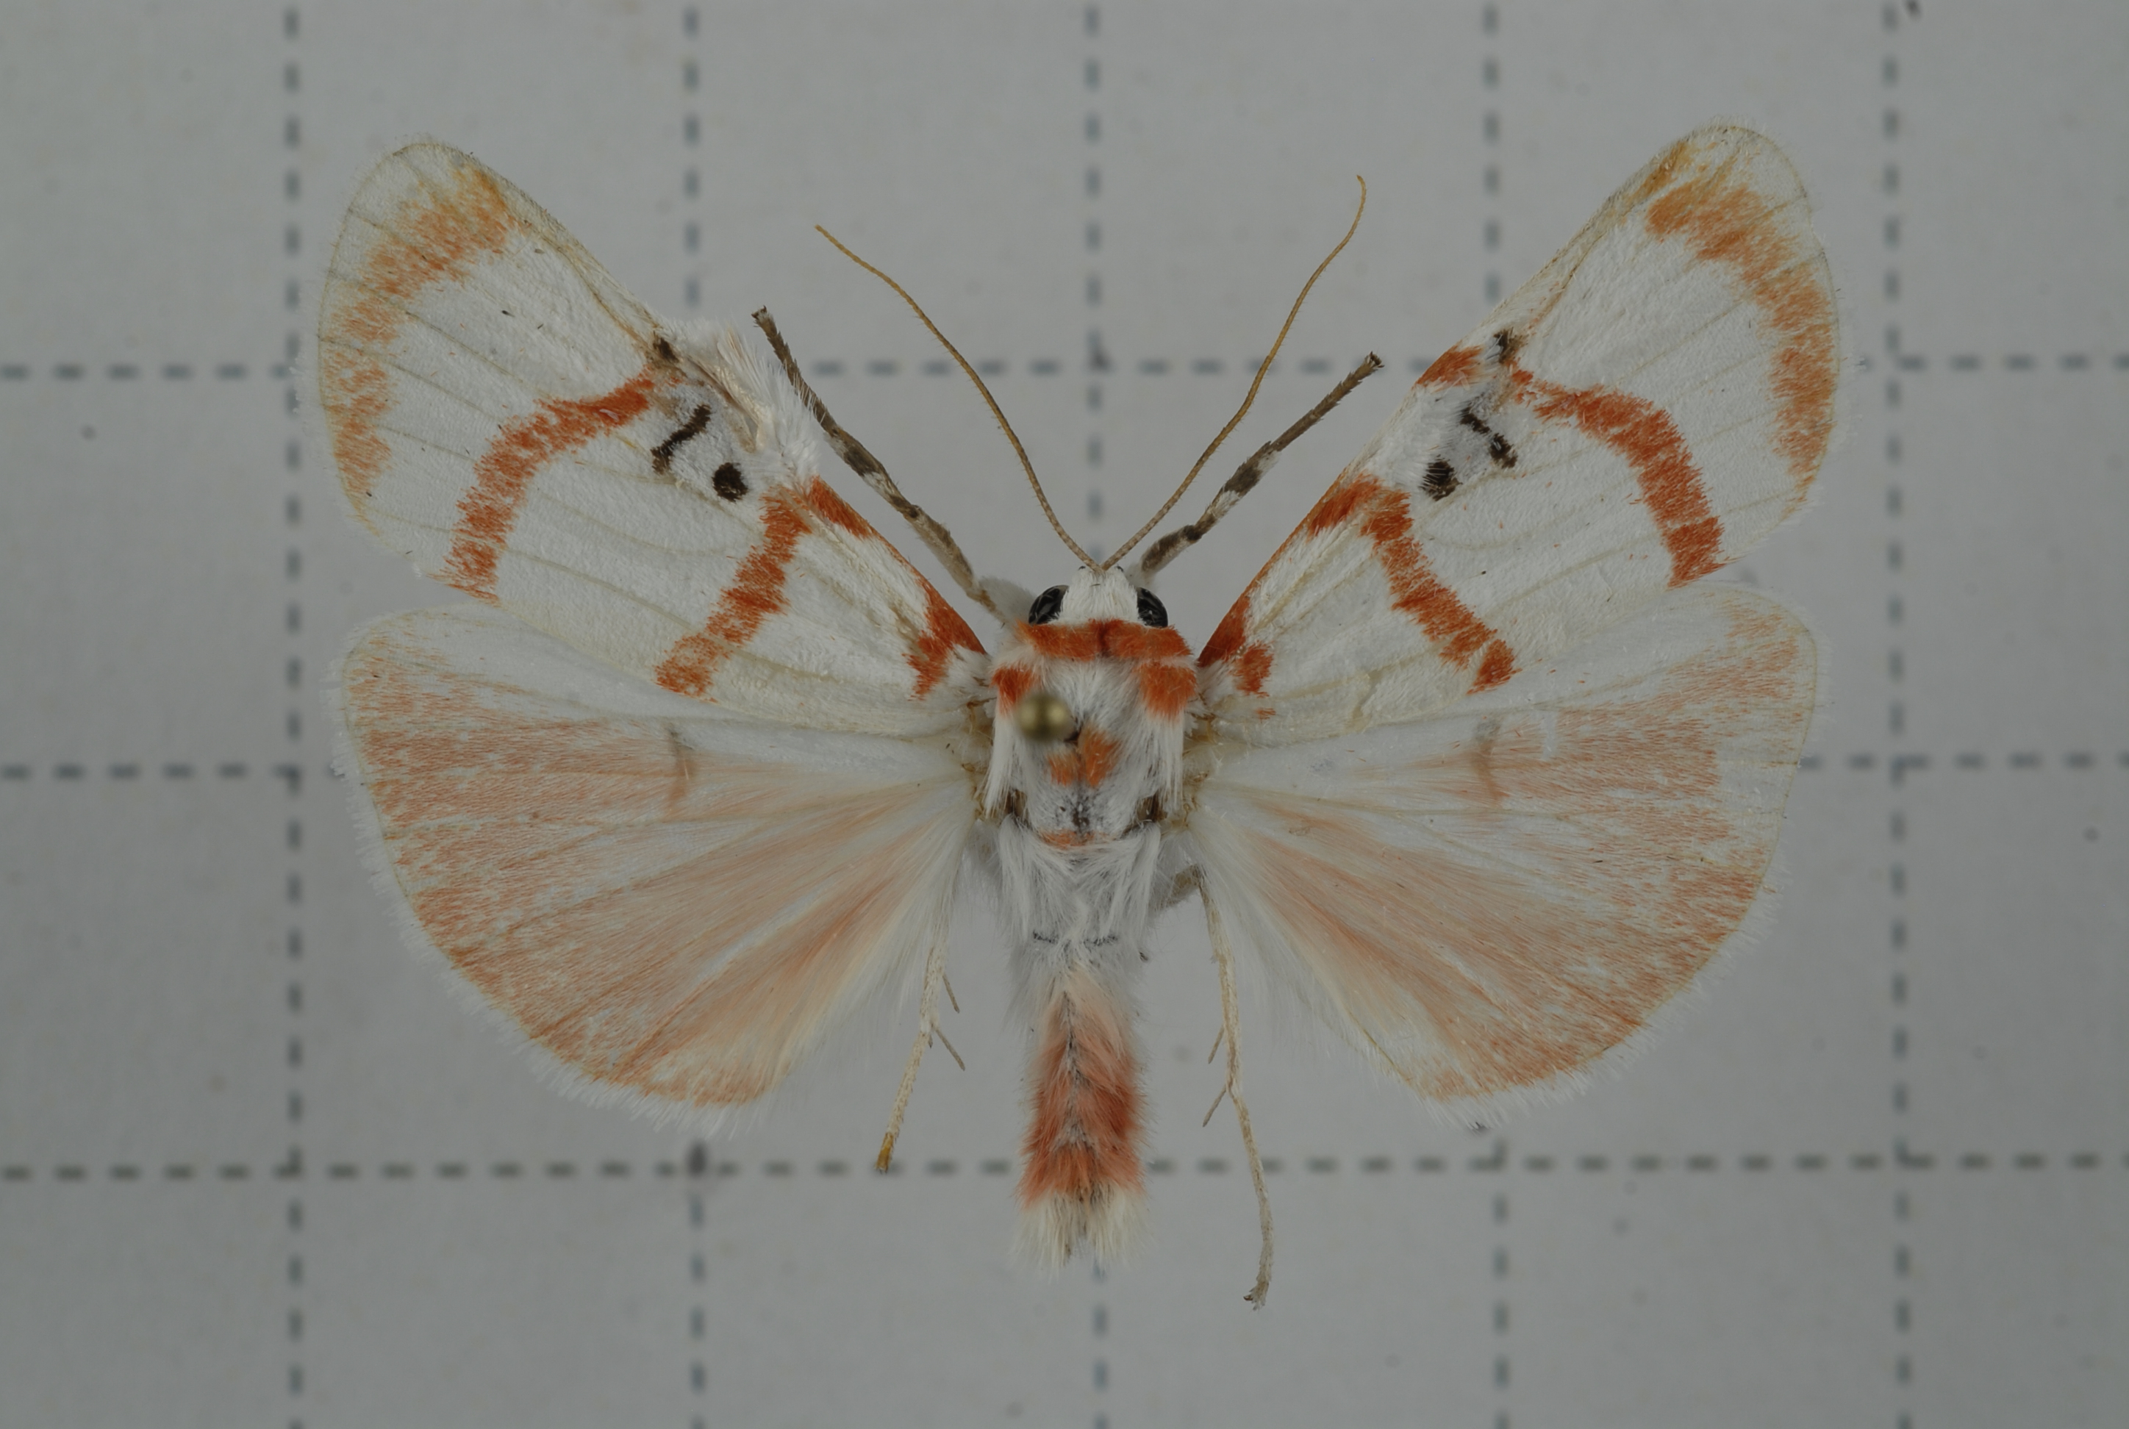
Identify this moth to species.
Cyana subalba
